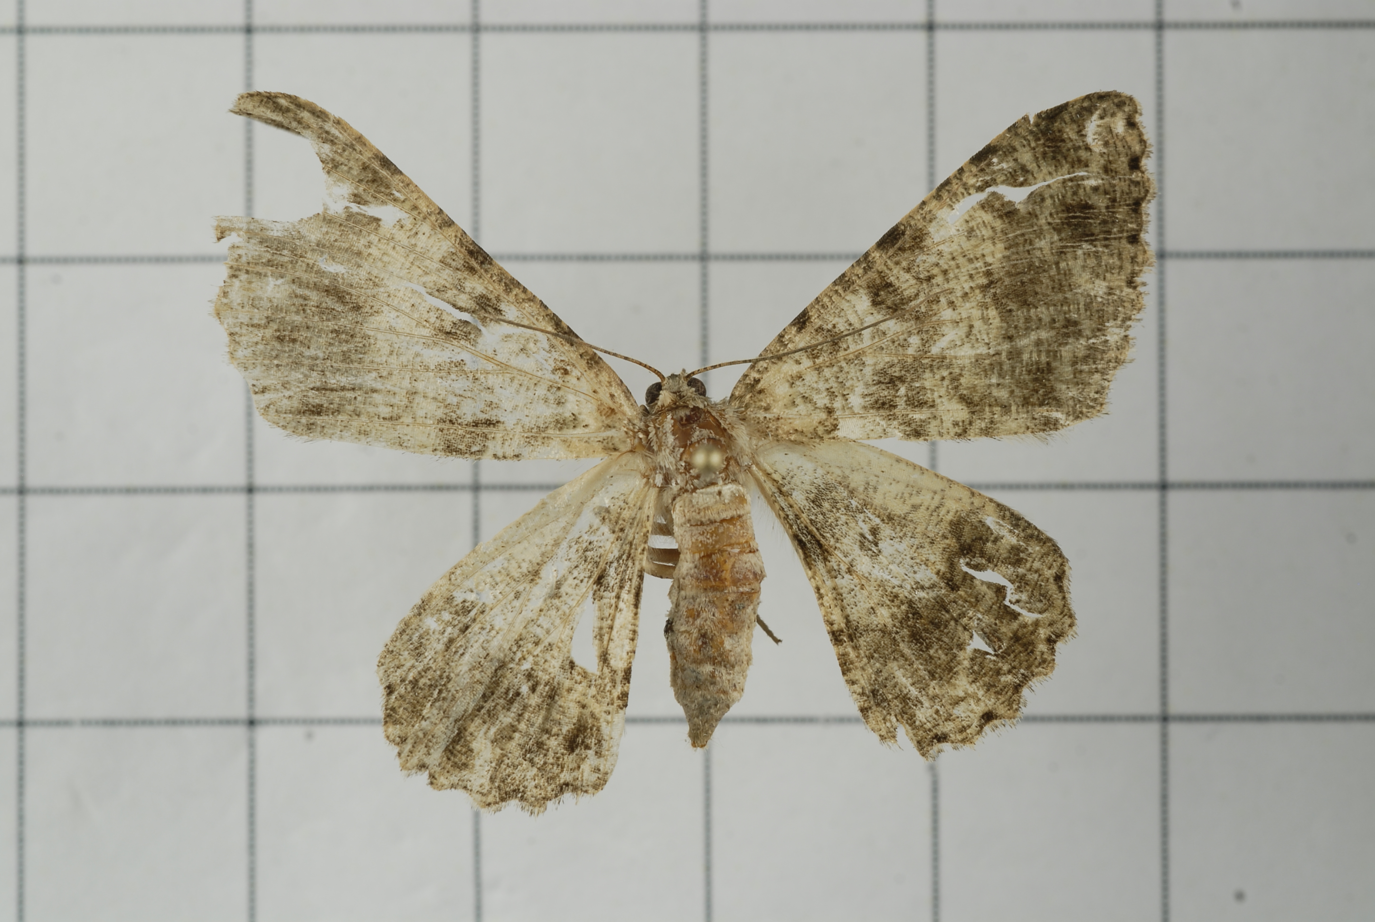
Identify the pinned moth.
Racotis boarmiaria
